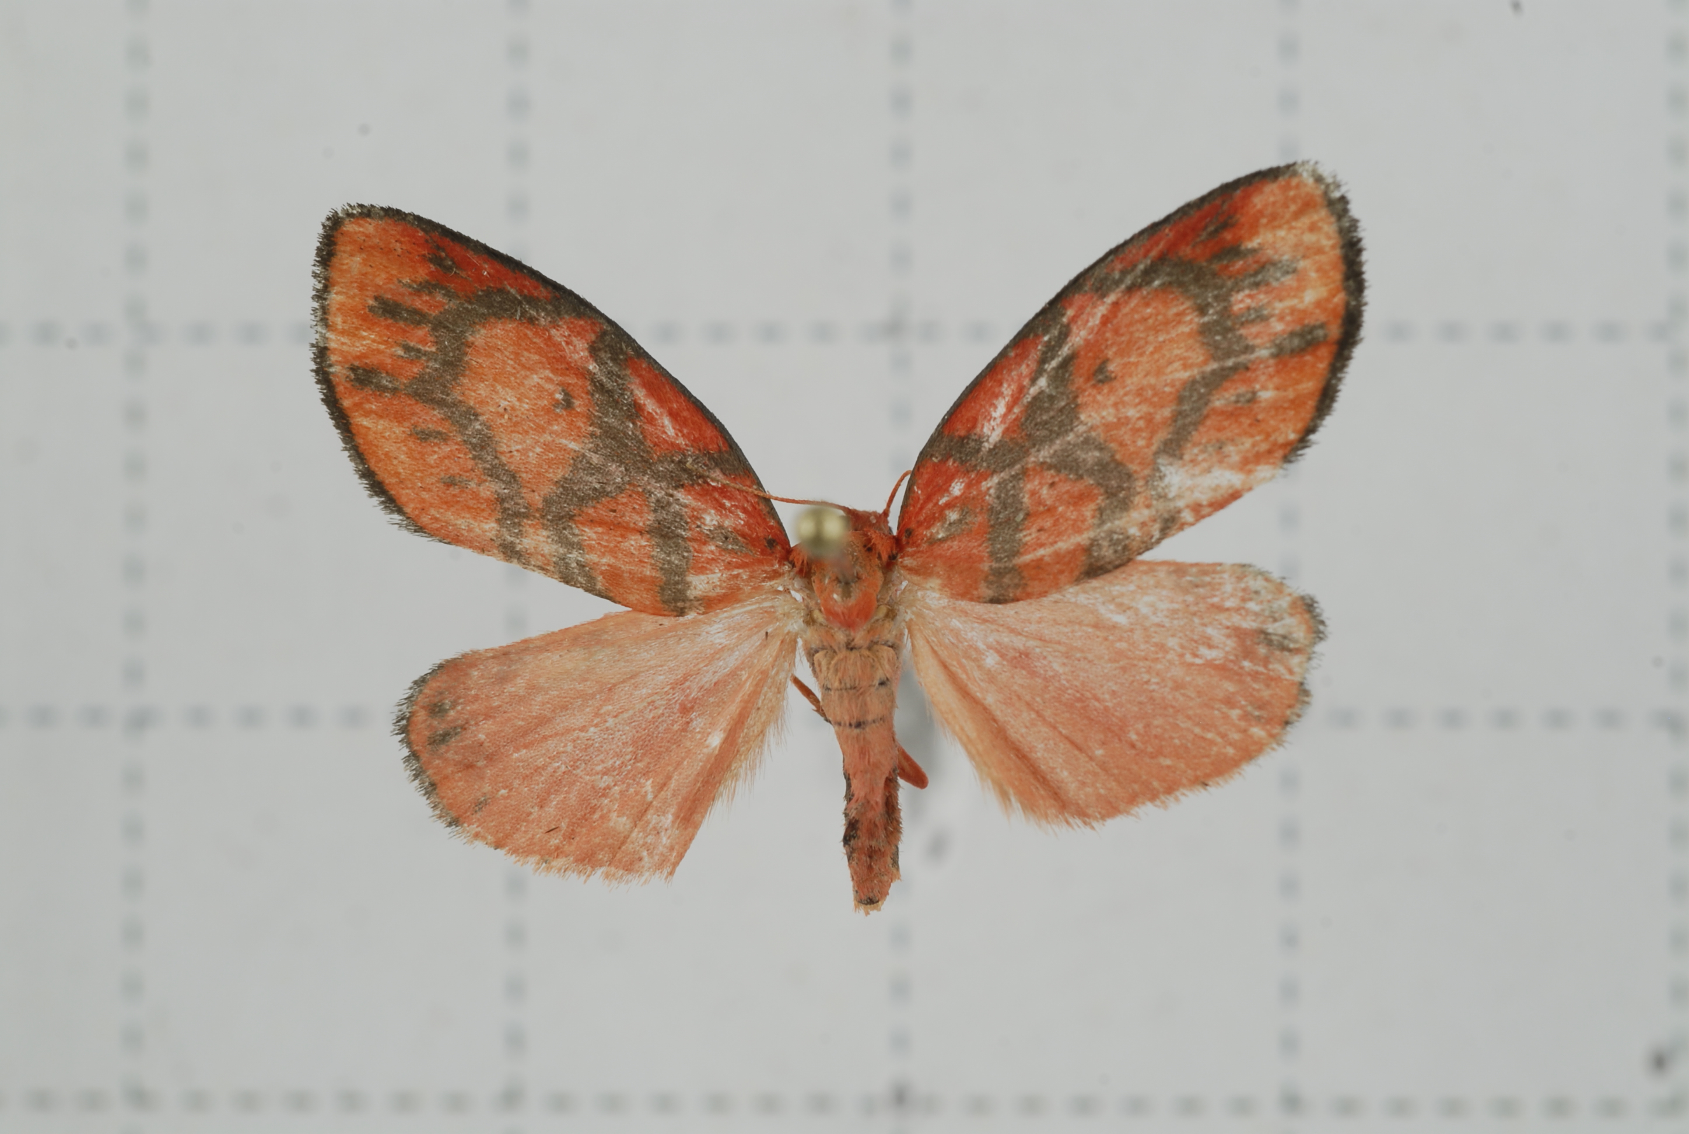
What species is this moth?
Conicornuta convexa
